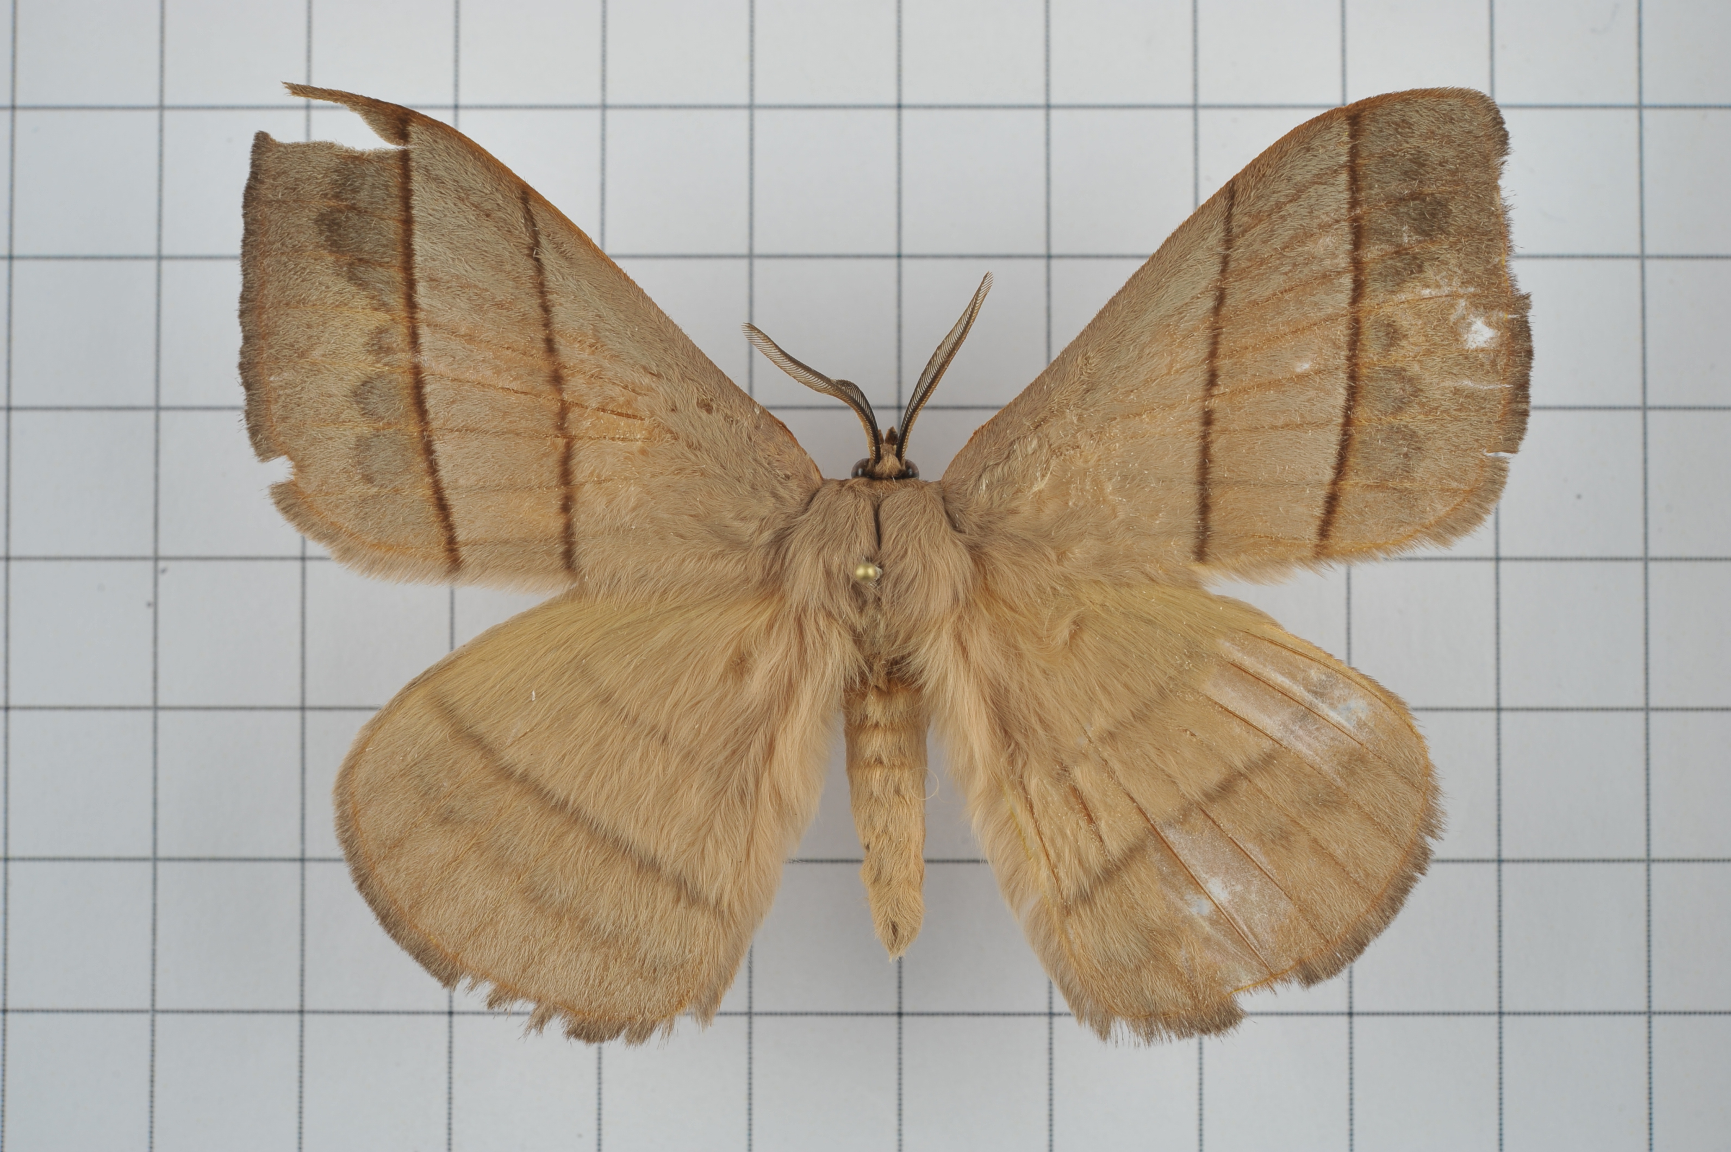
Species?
Palirisa cervina formosana
